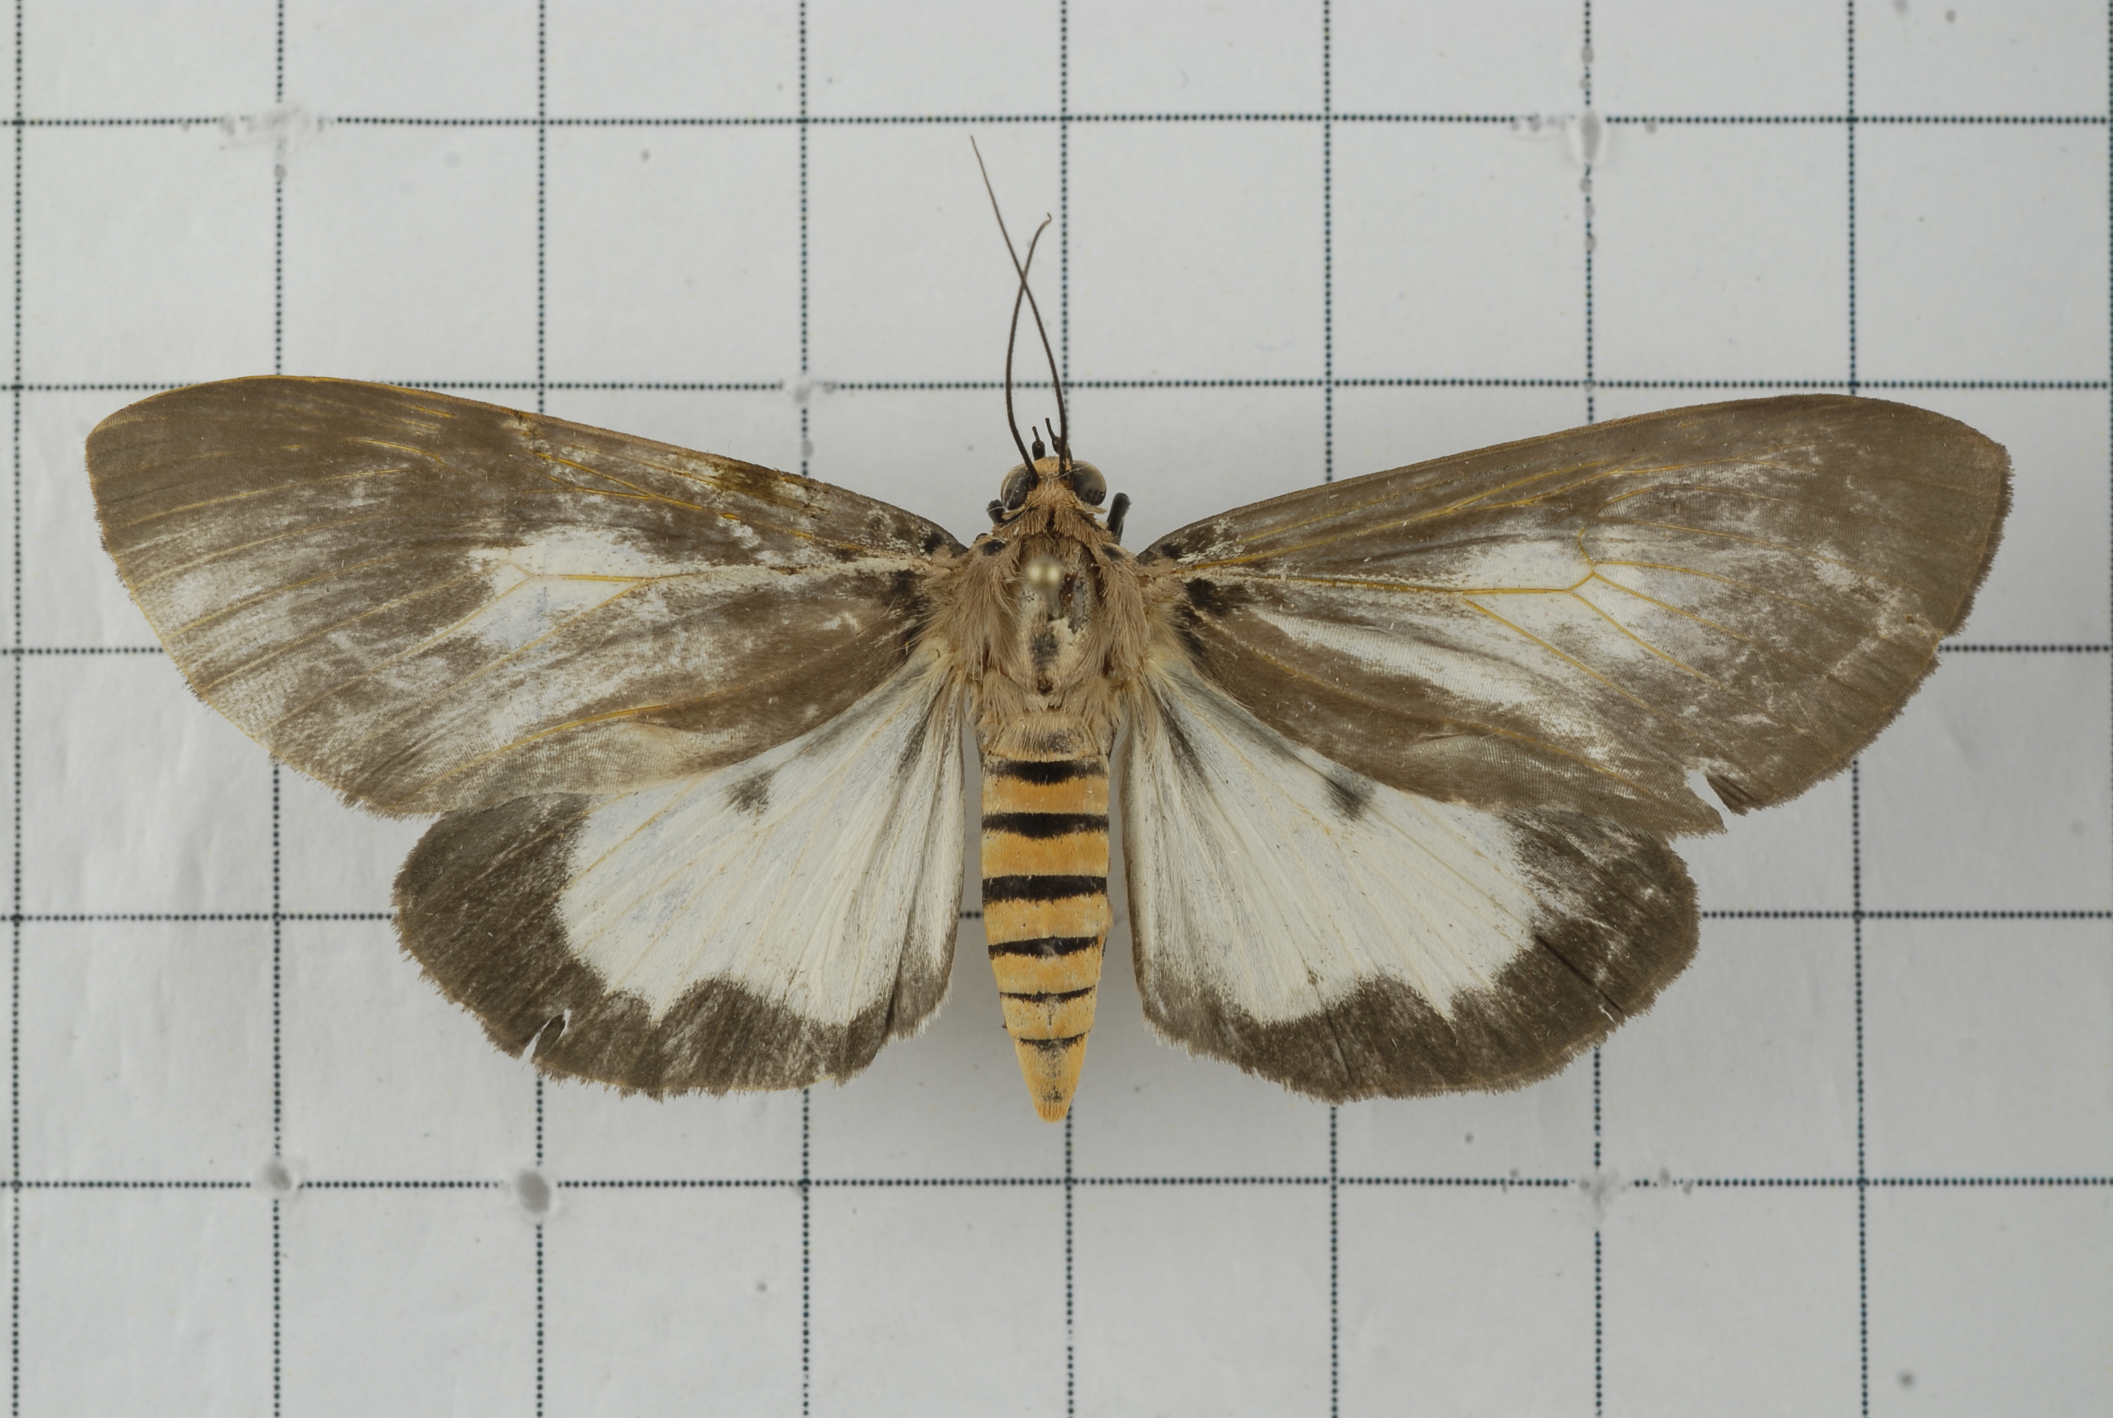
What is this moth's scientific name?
Asota heliconia zebrina
